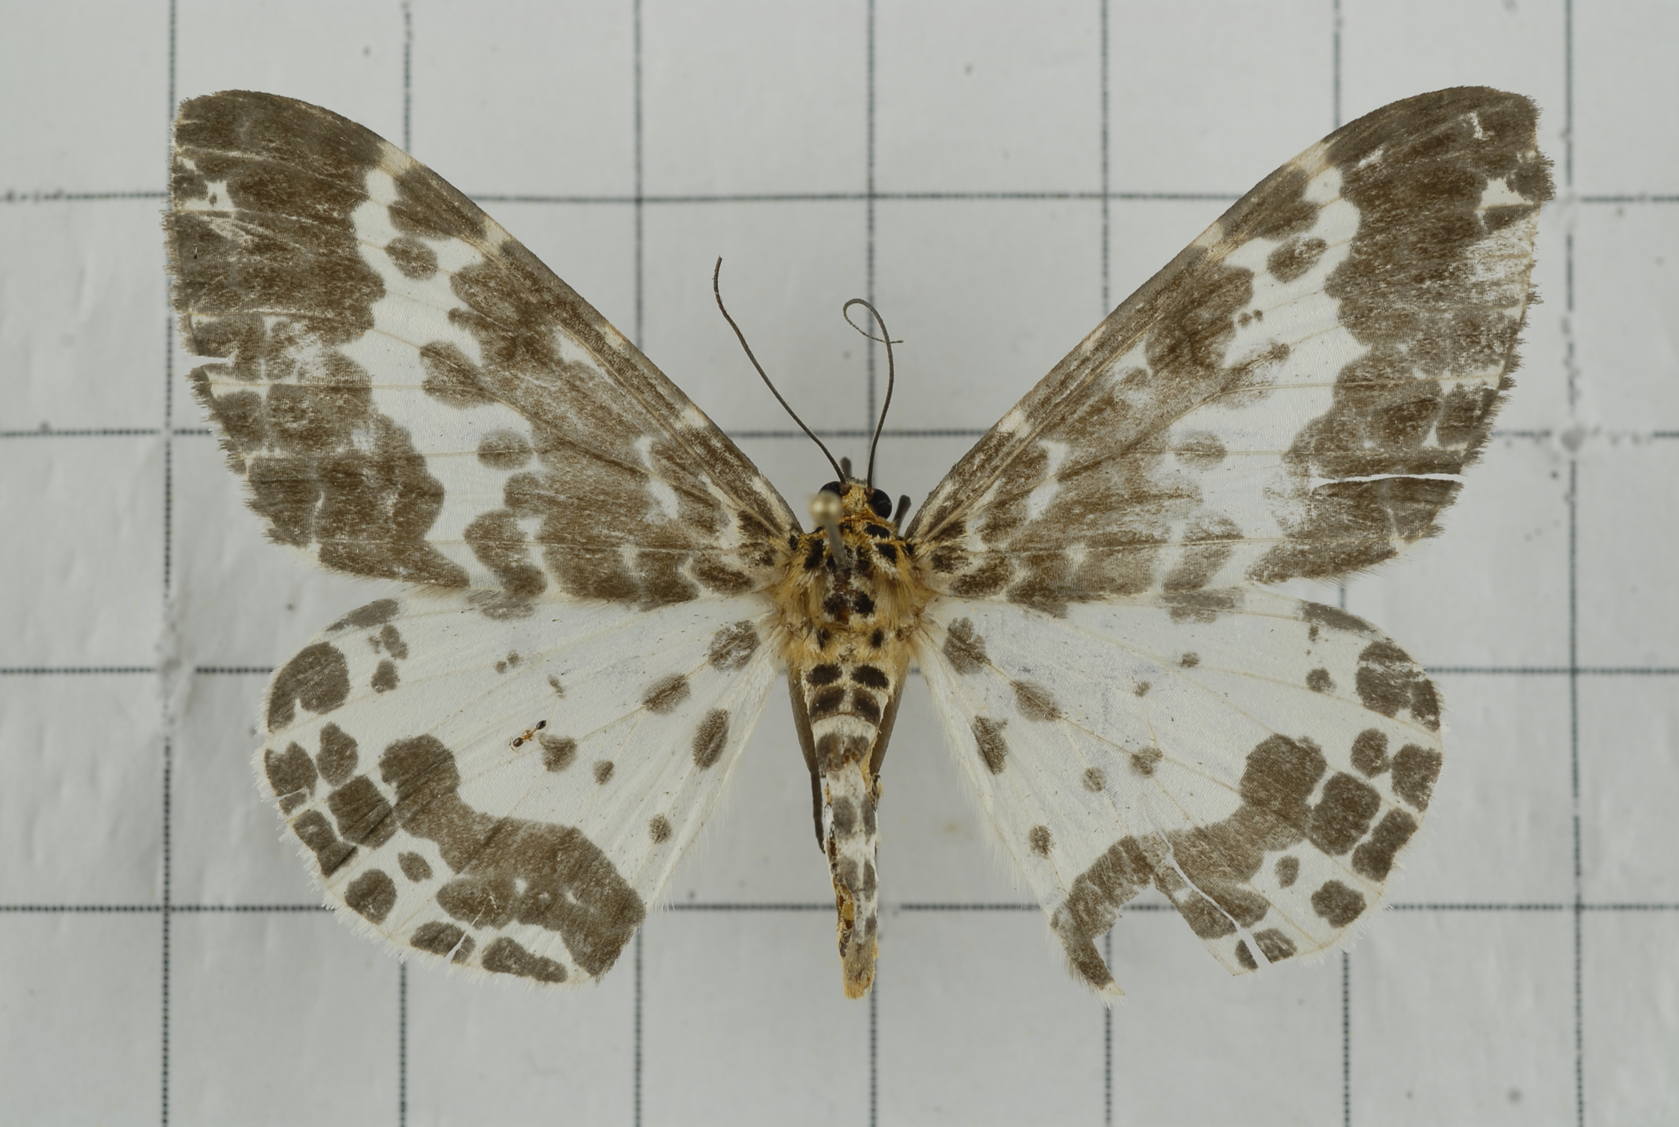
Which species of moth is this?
Pogonopygia pavida pavida
